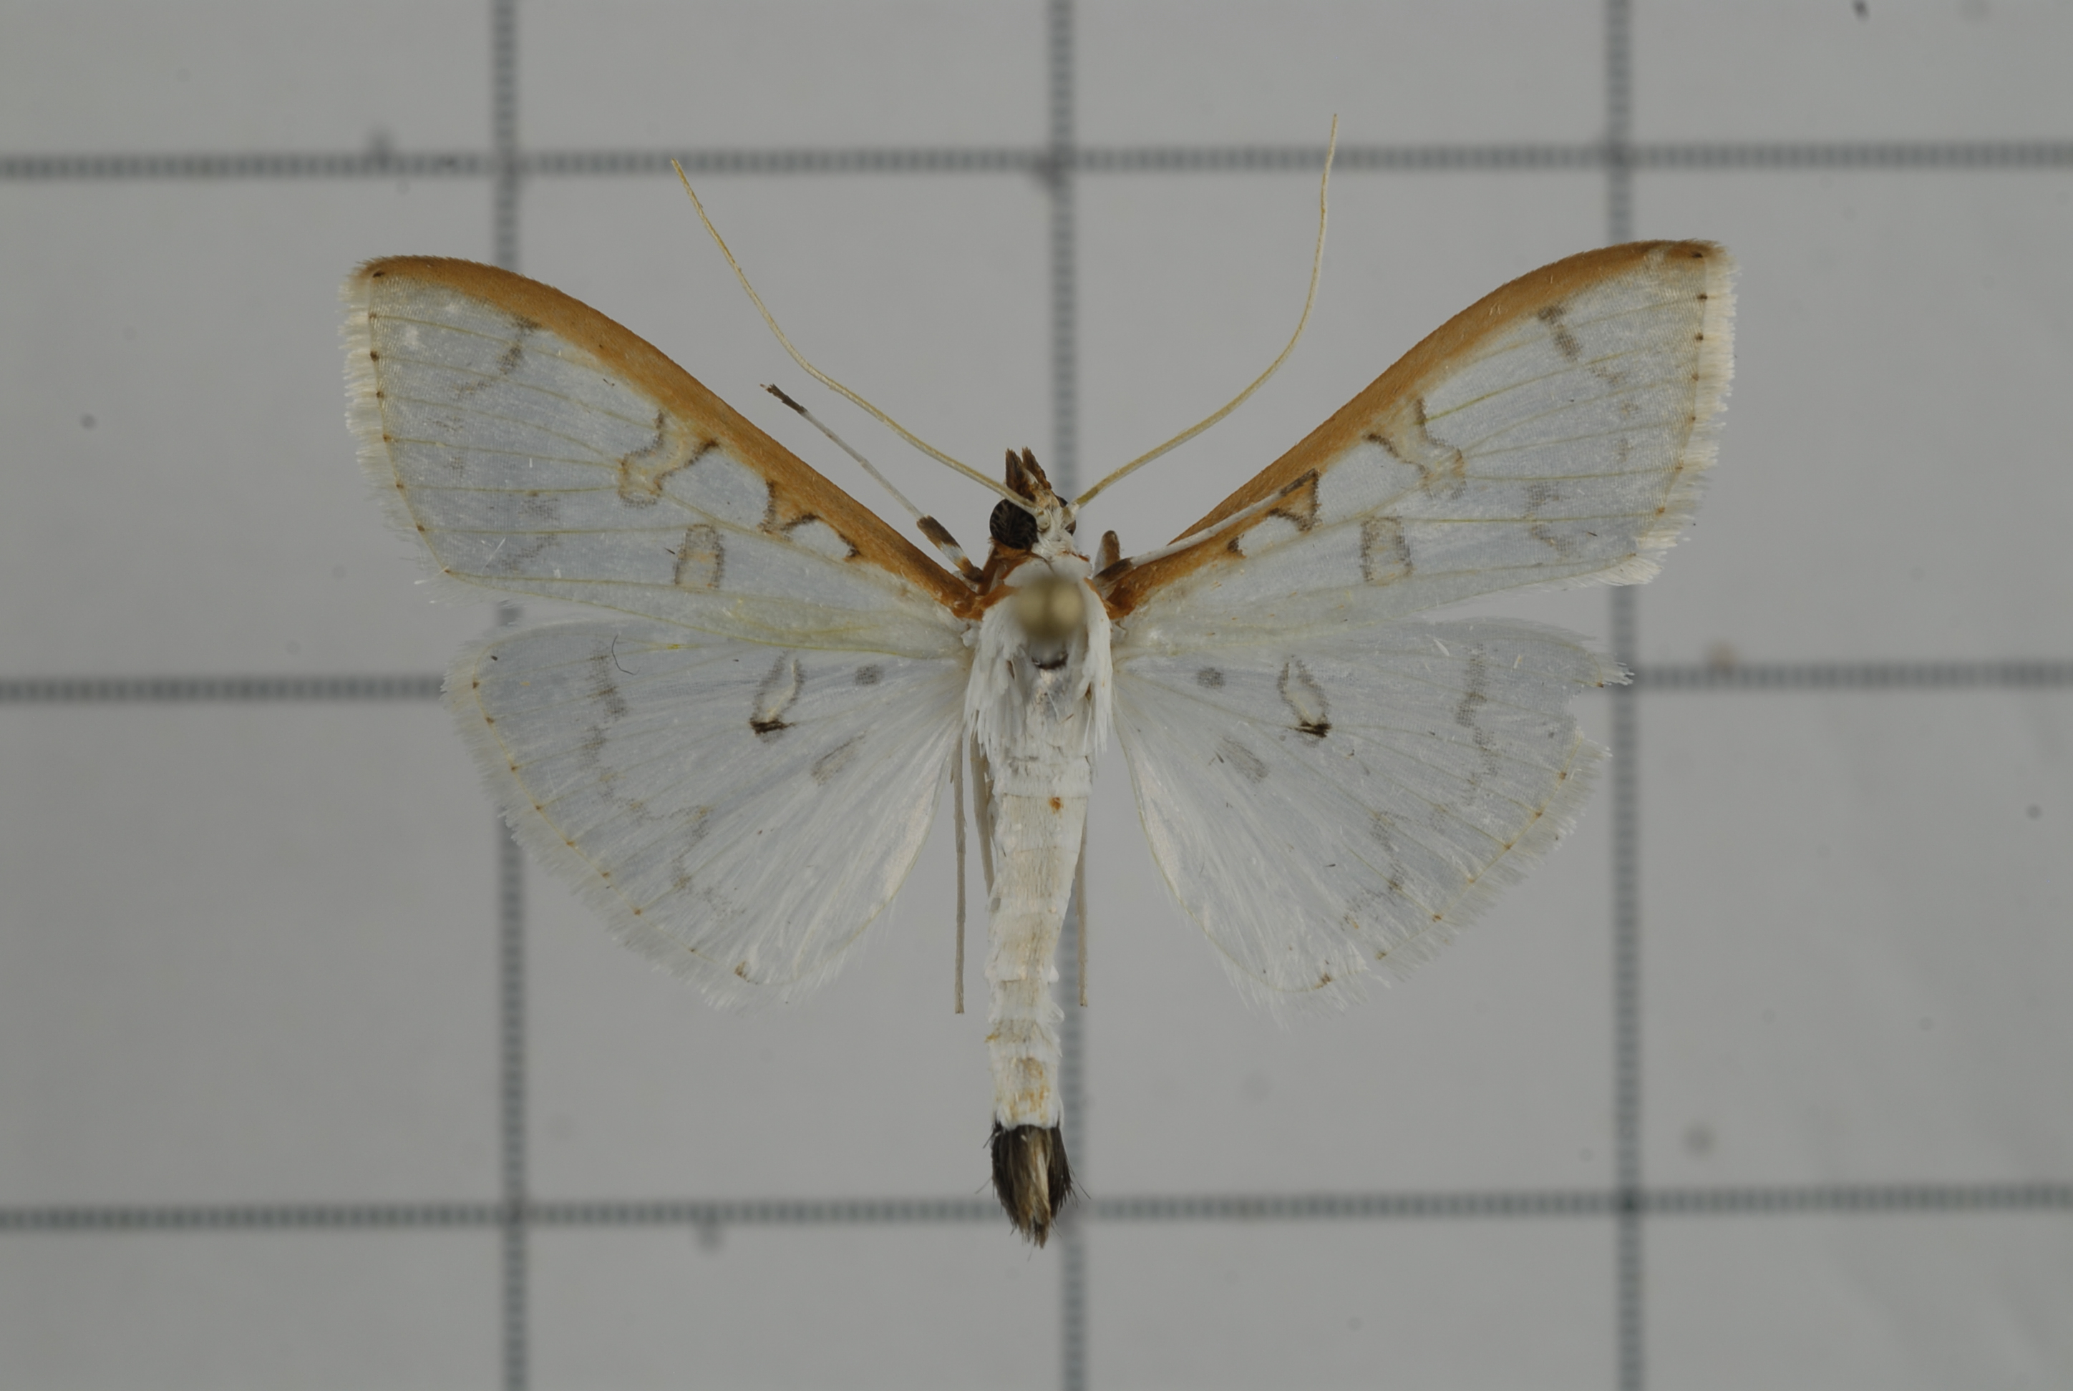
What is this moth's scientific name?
Palpita hypohomalia
